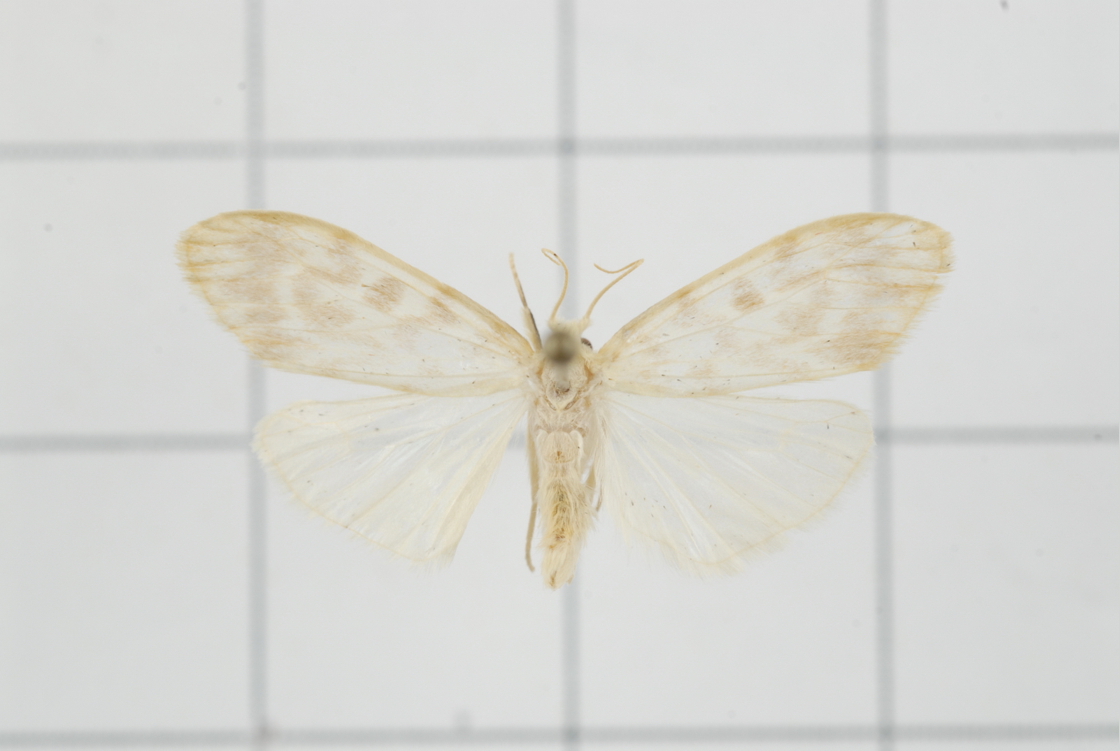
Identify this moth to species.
Hemipsilia coavestis
